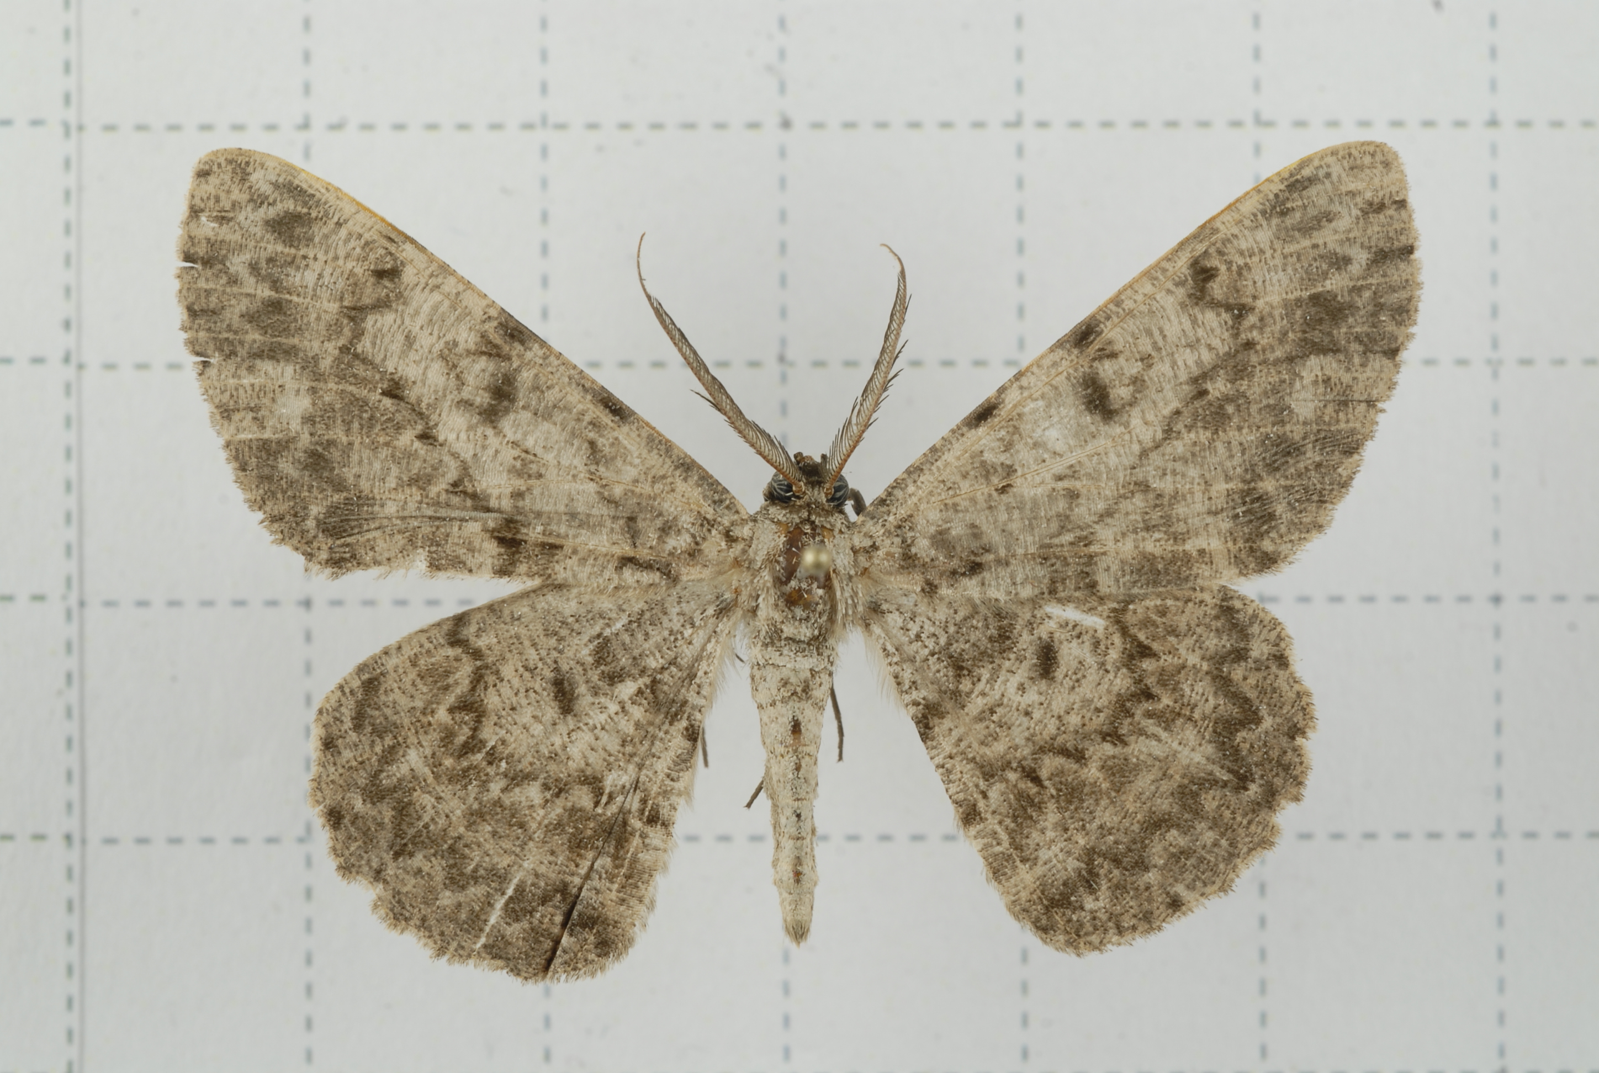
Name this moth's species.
Hypomecis cineracea
